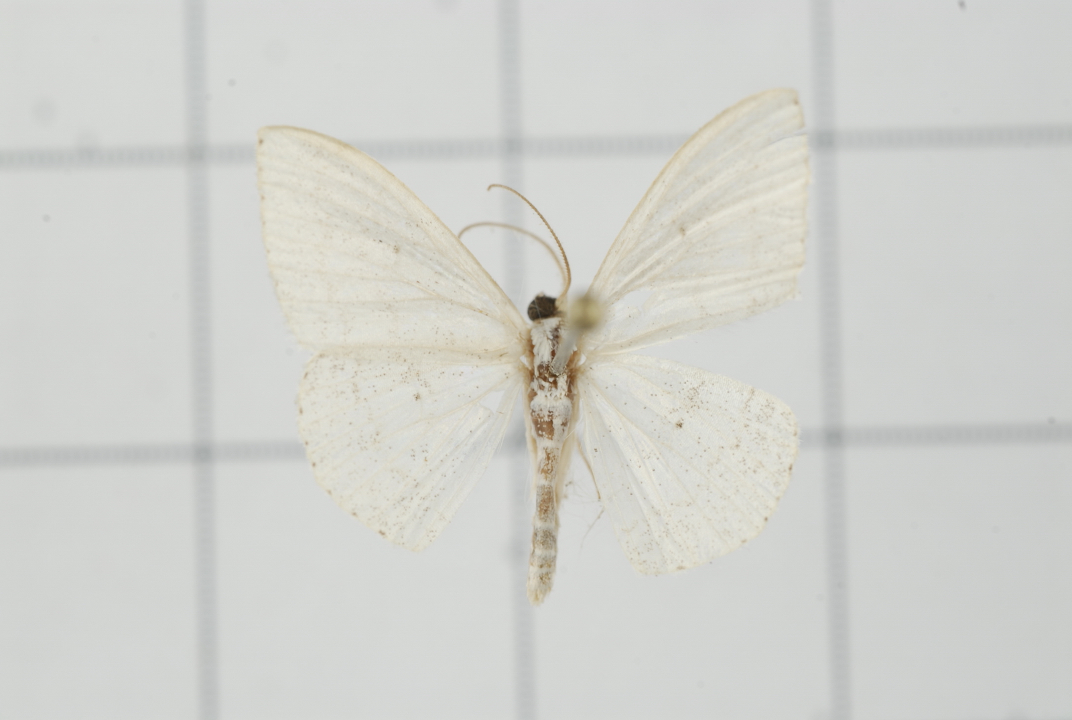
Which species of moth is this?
Scopula phoreorei
